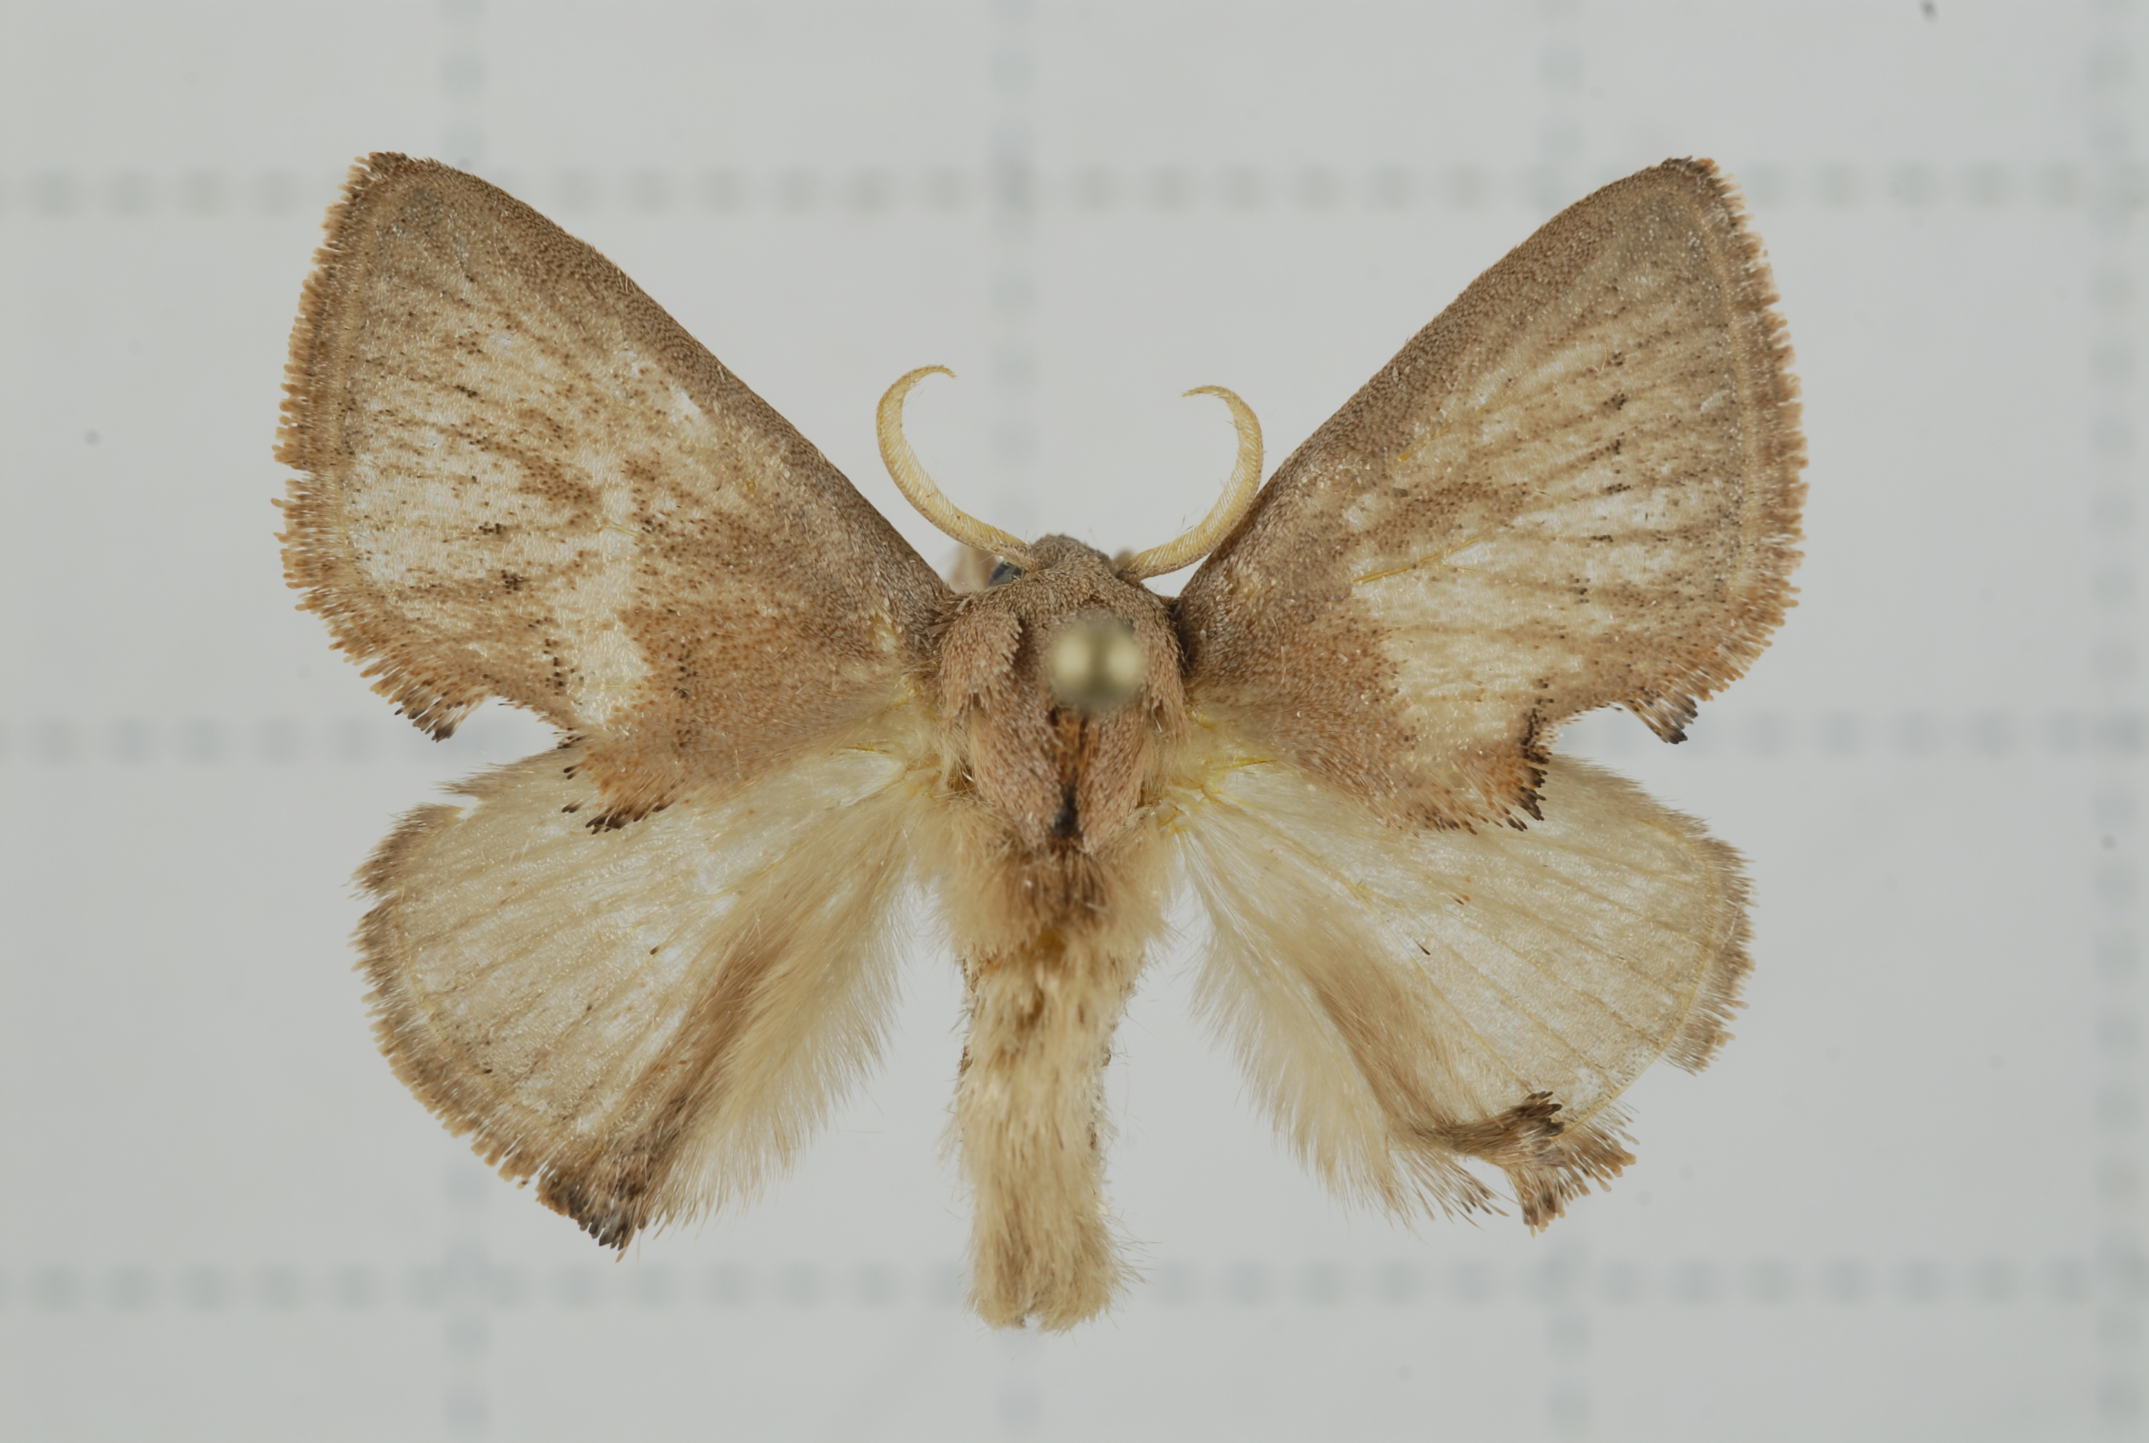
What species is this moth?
Rhamnosa uniformis
